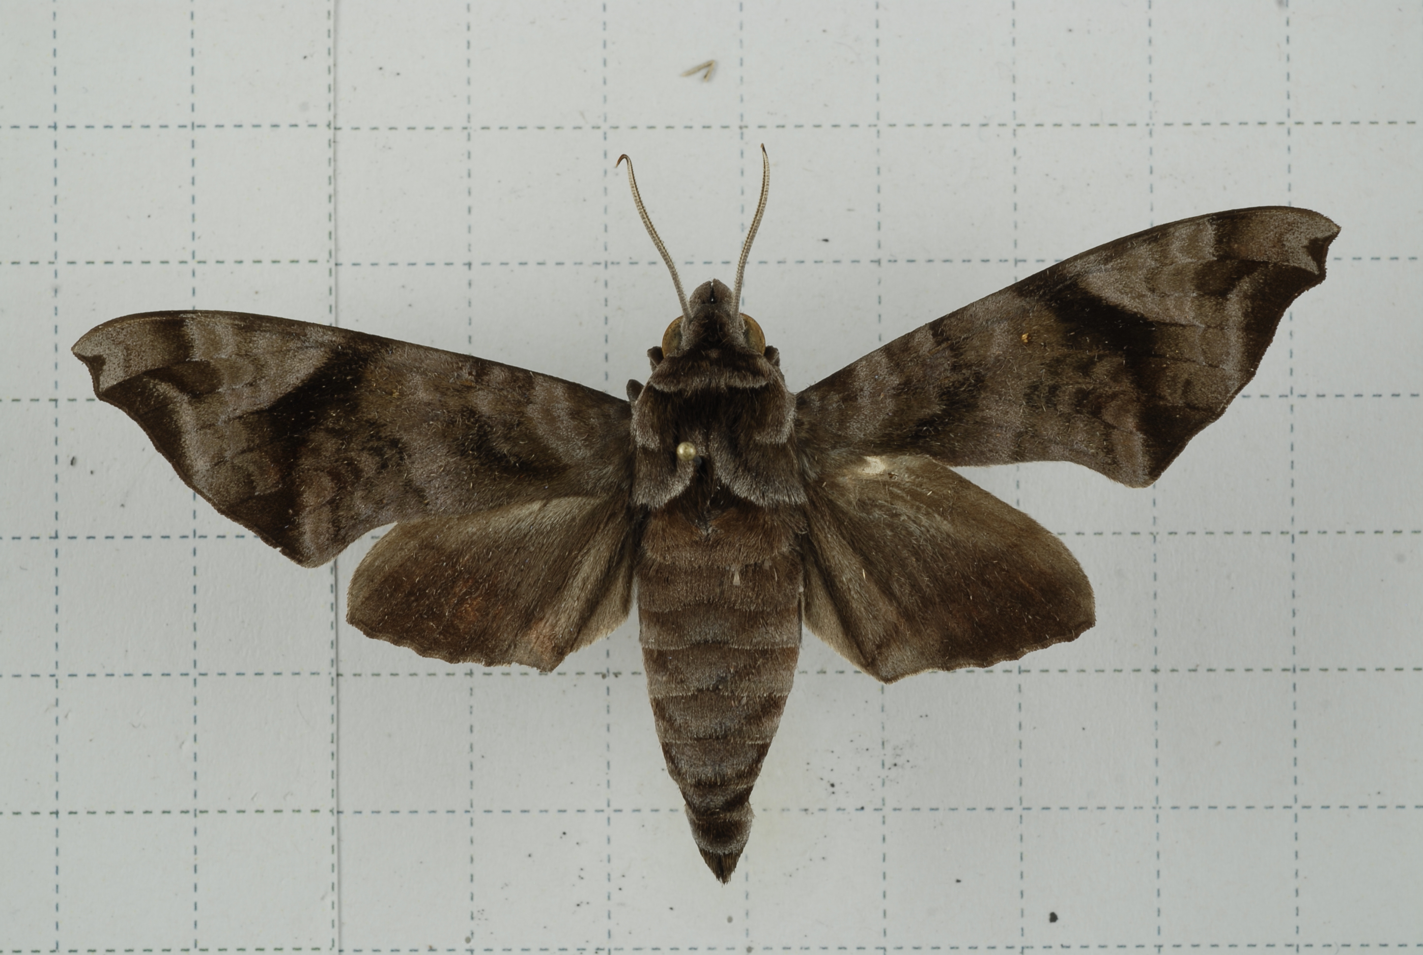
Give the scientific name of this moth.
Acosmeryx castanea
